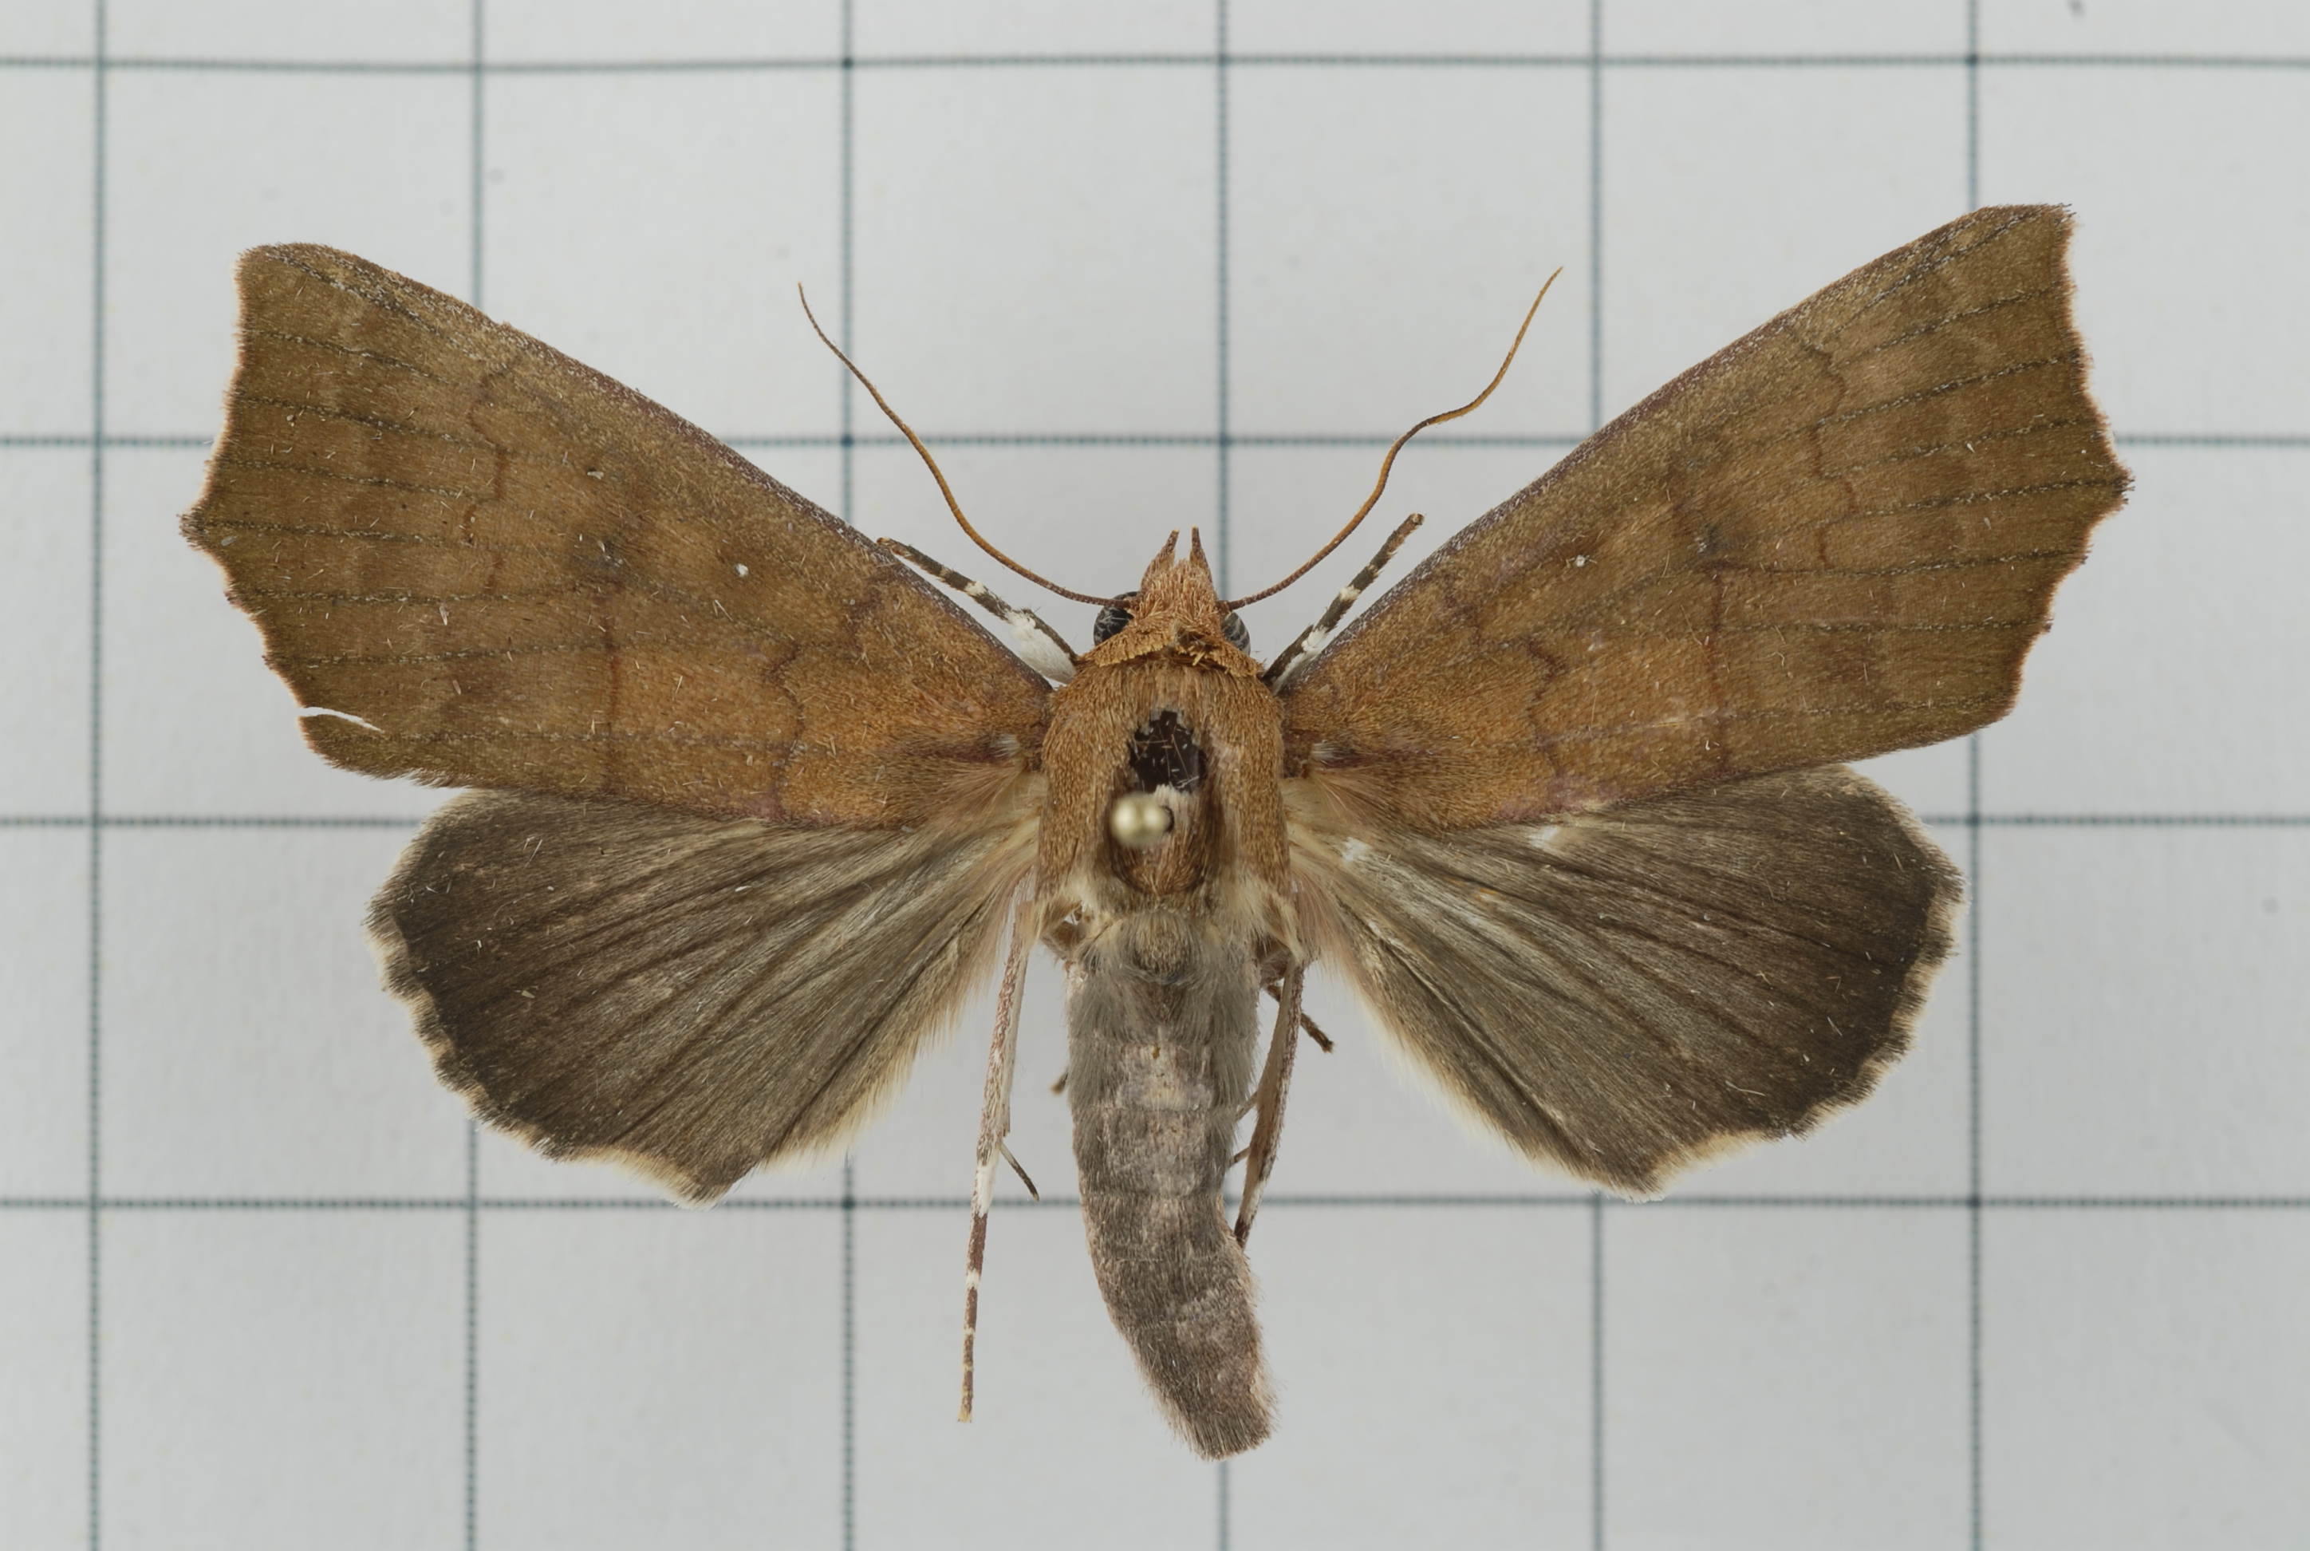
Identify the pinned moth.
Rusicada privata
